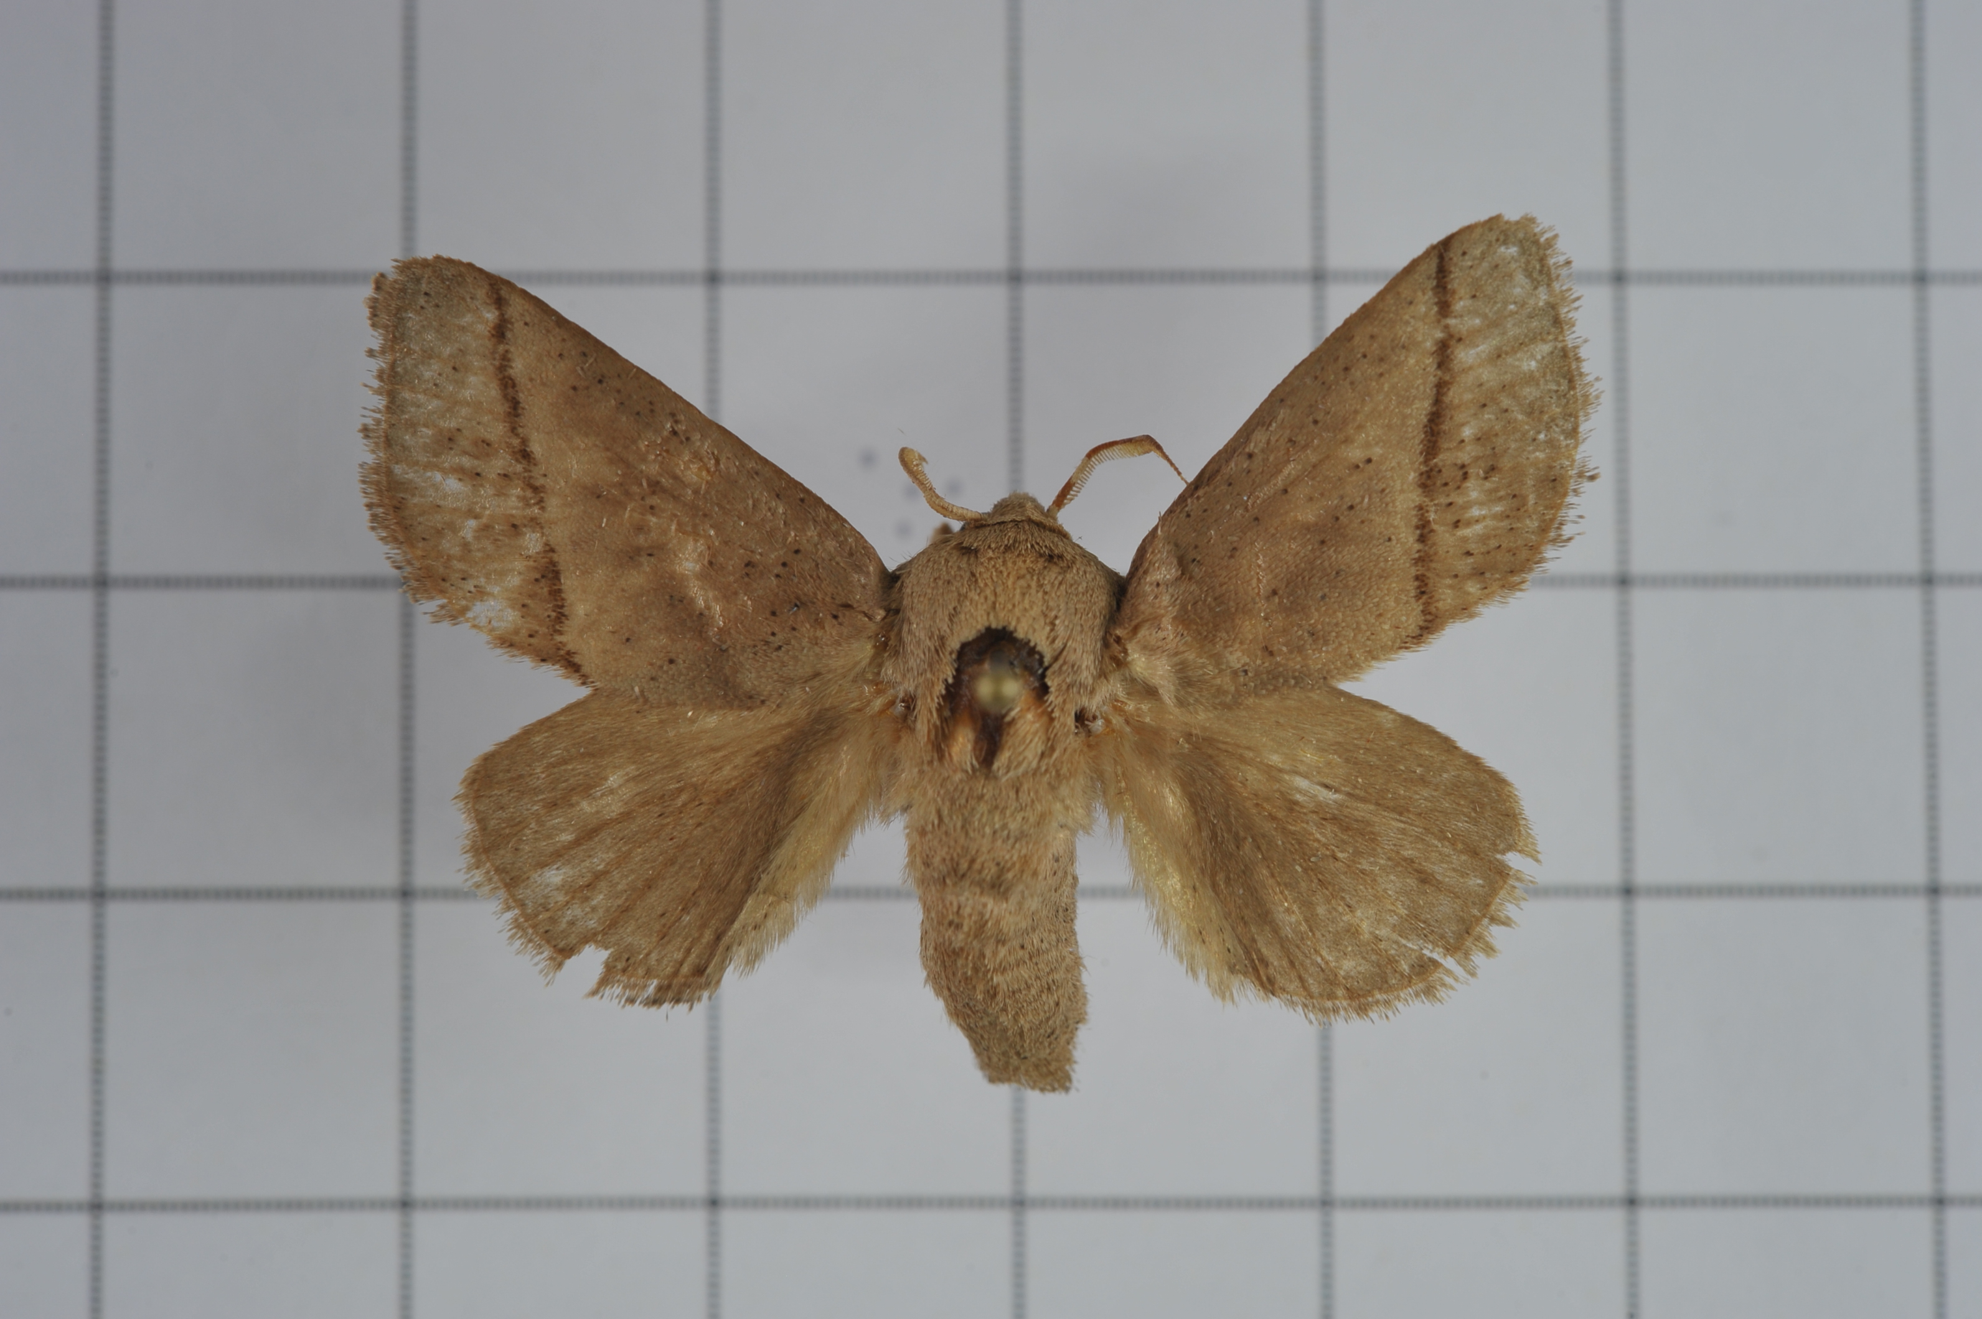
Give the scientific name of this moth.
Thosea sinensis
